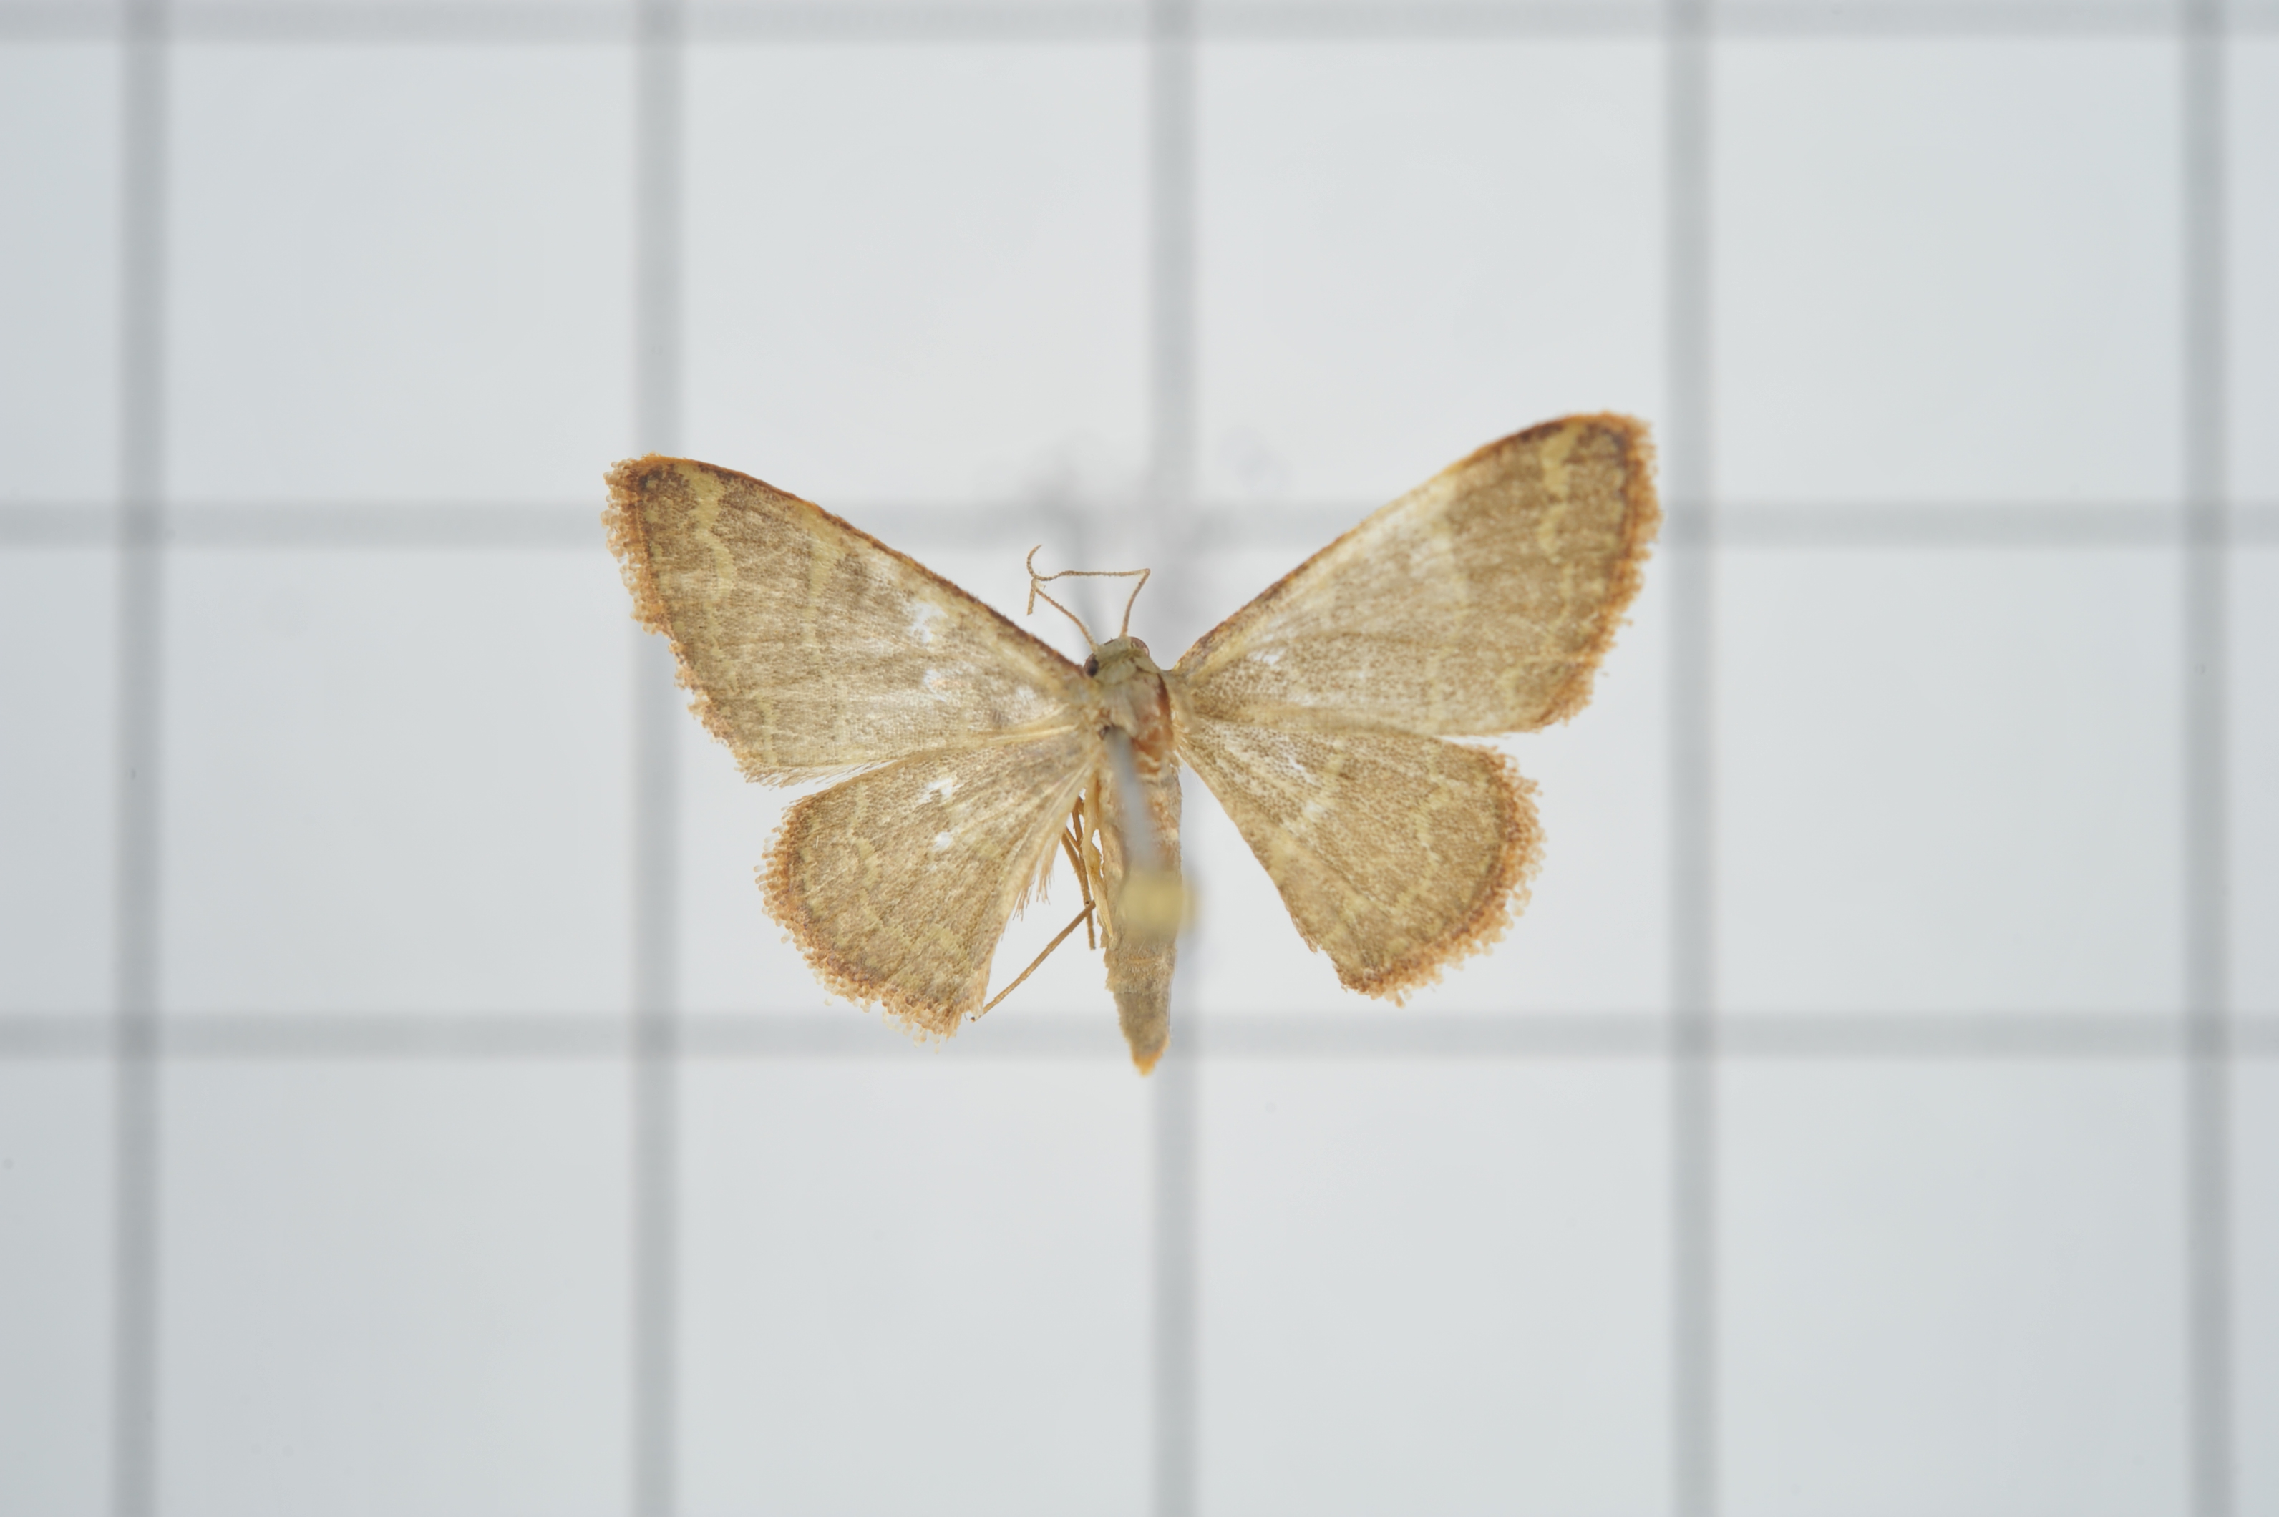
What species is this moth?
Lophophleps purpurea
